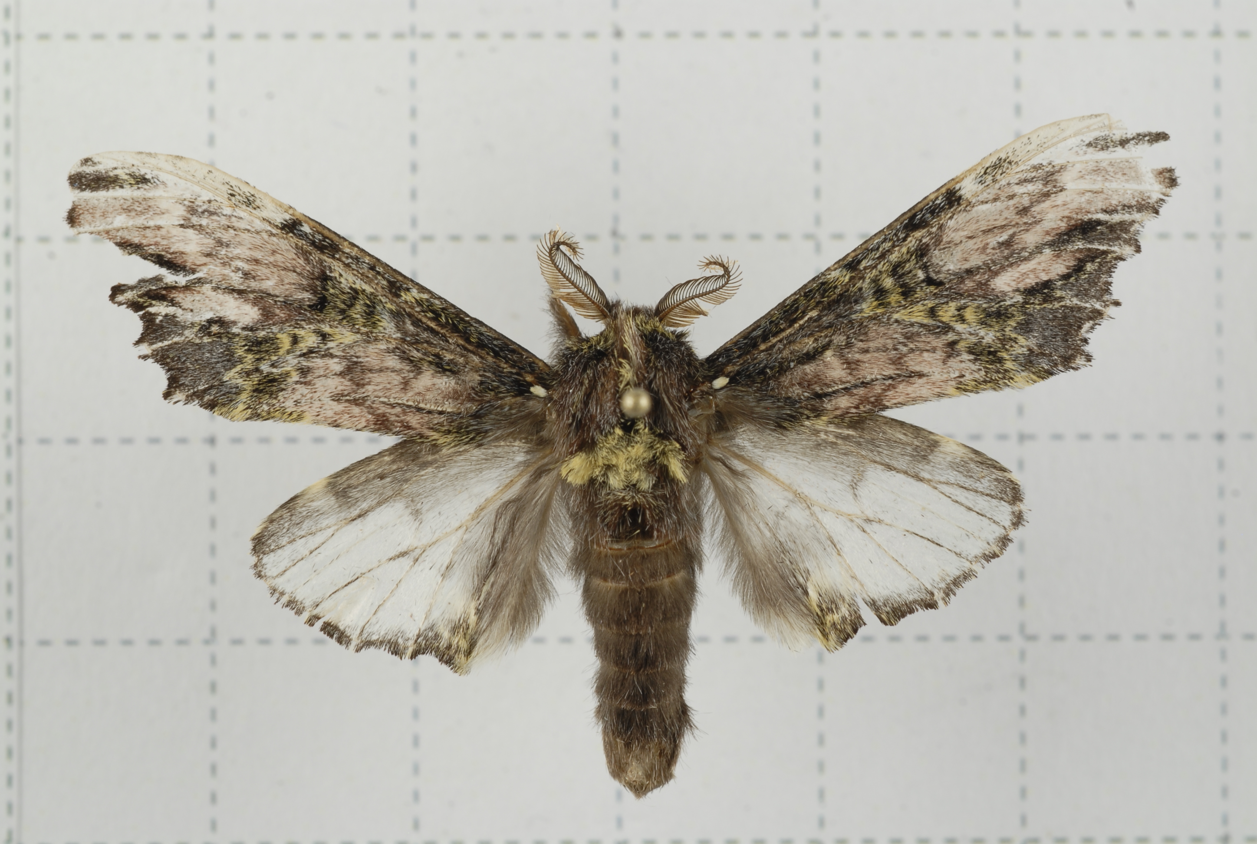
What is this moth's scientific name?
Zaranga pannosa necopinatus
